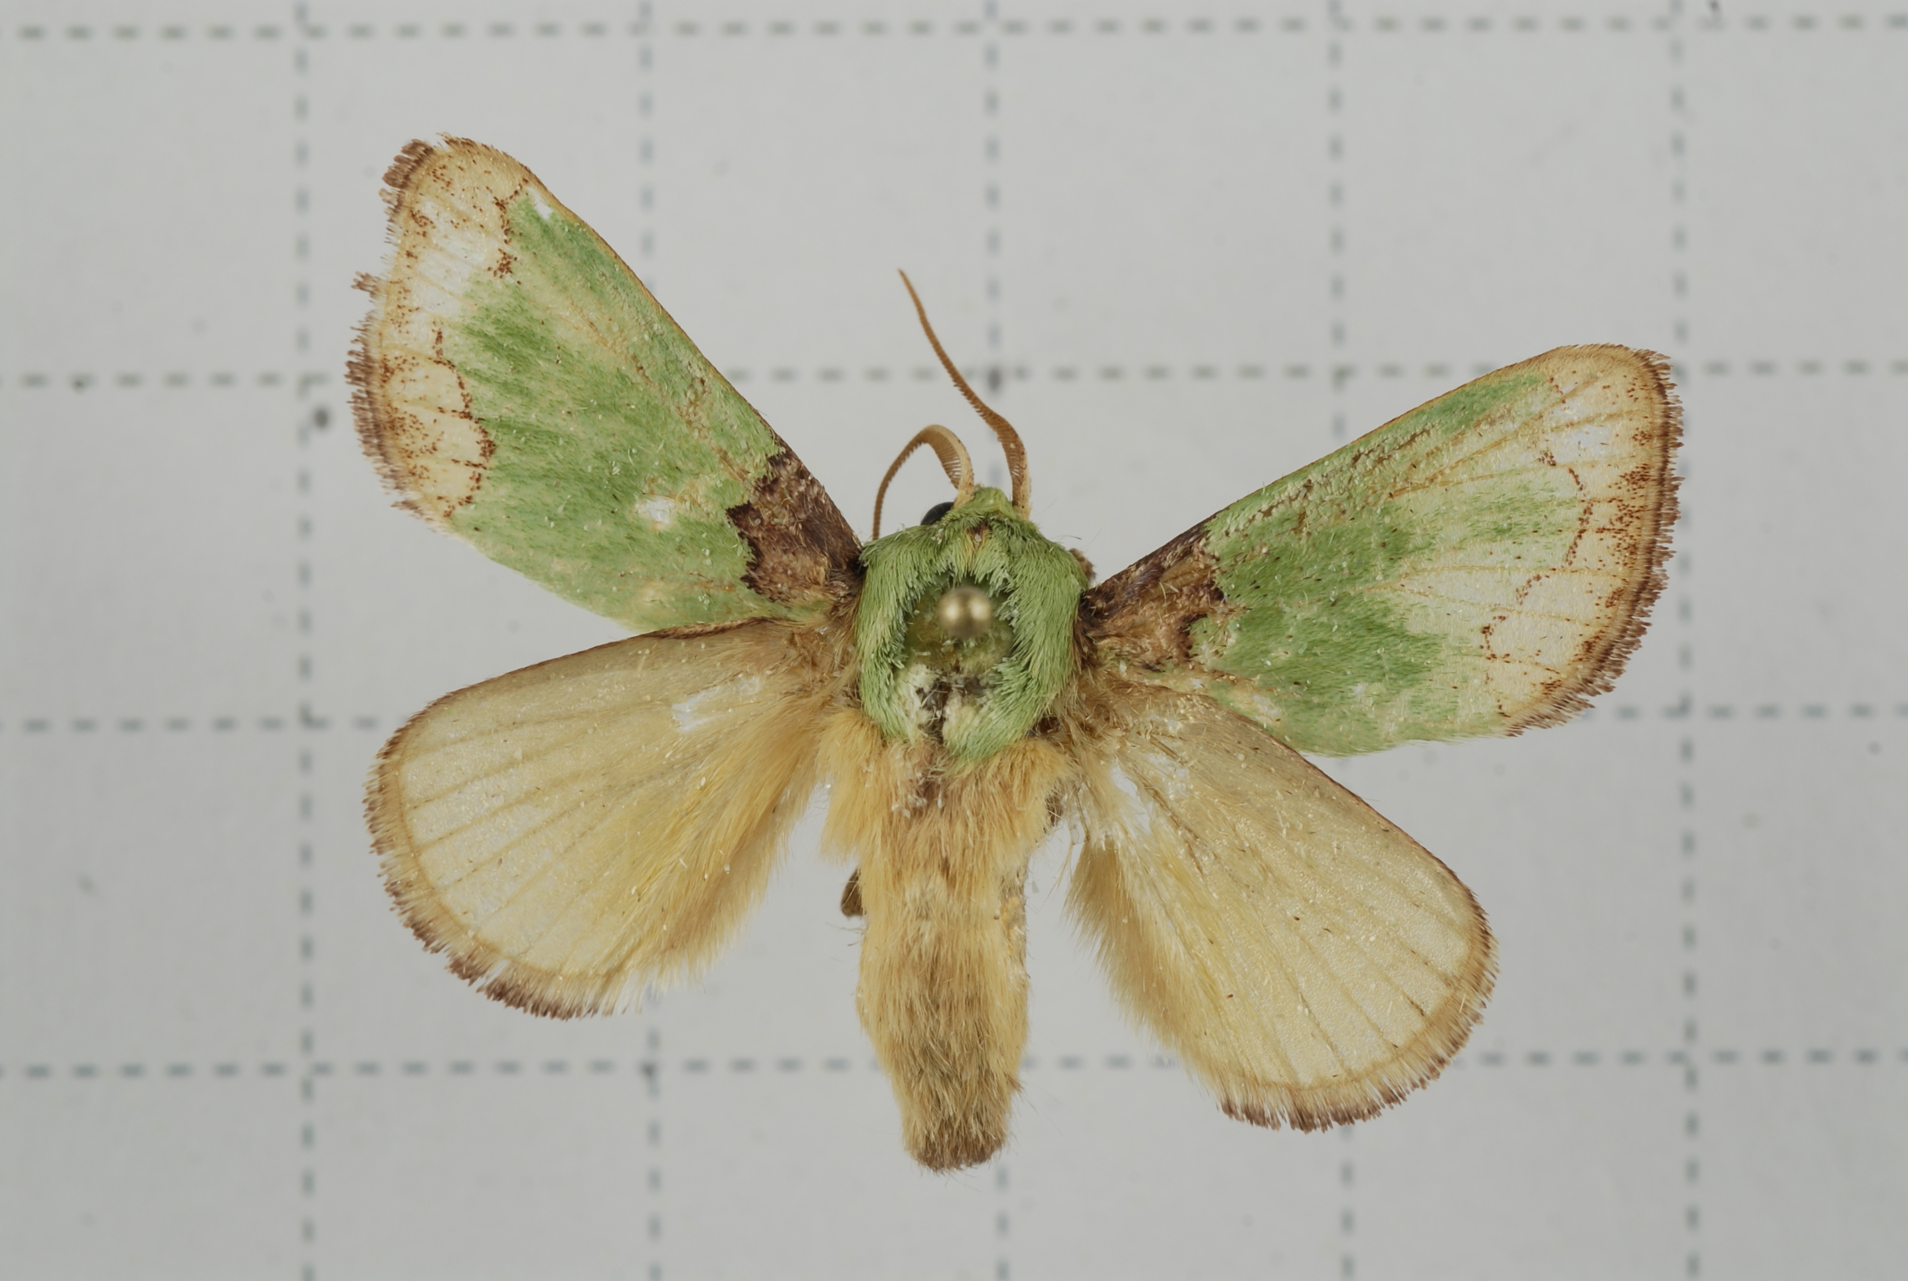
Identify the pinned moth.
Parasa consocia
